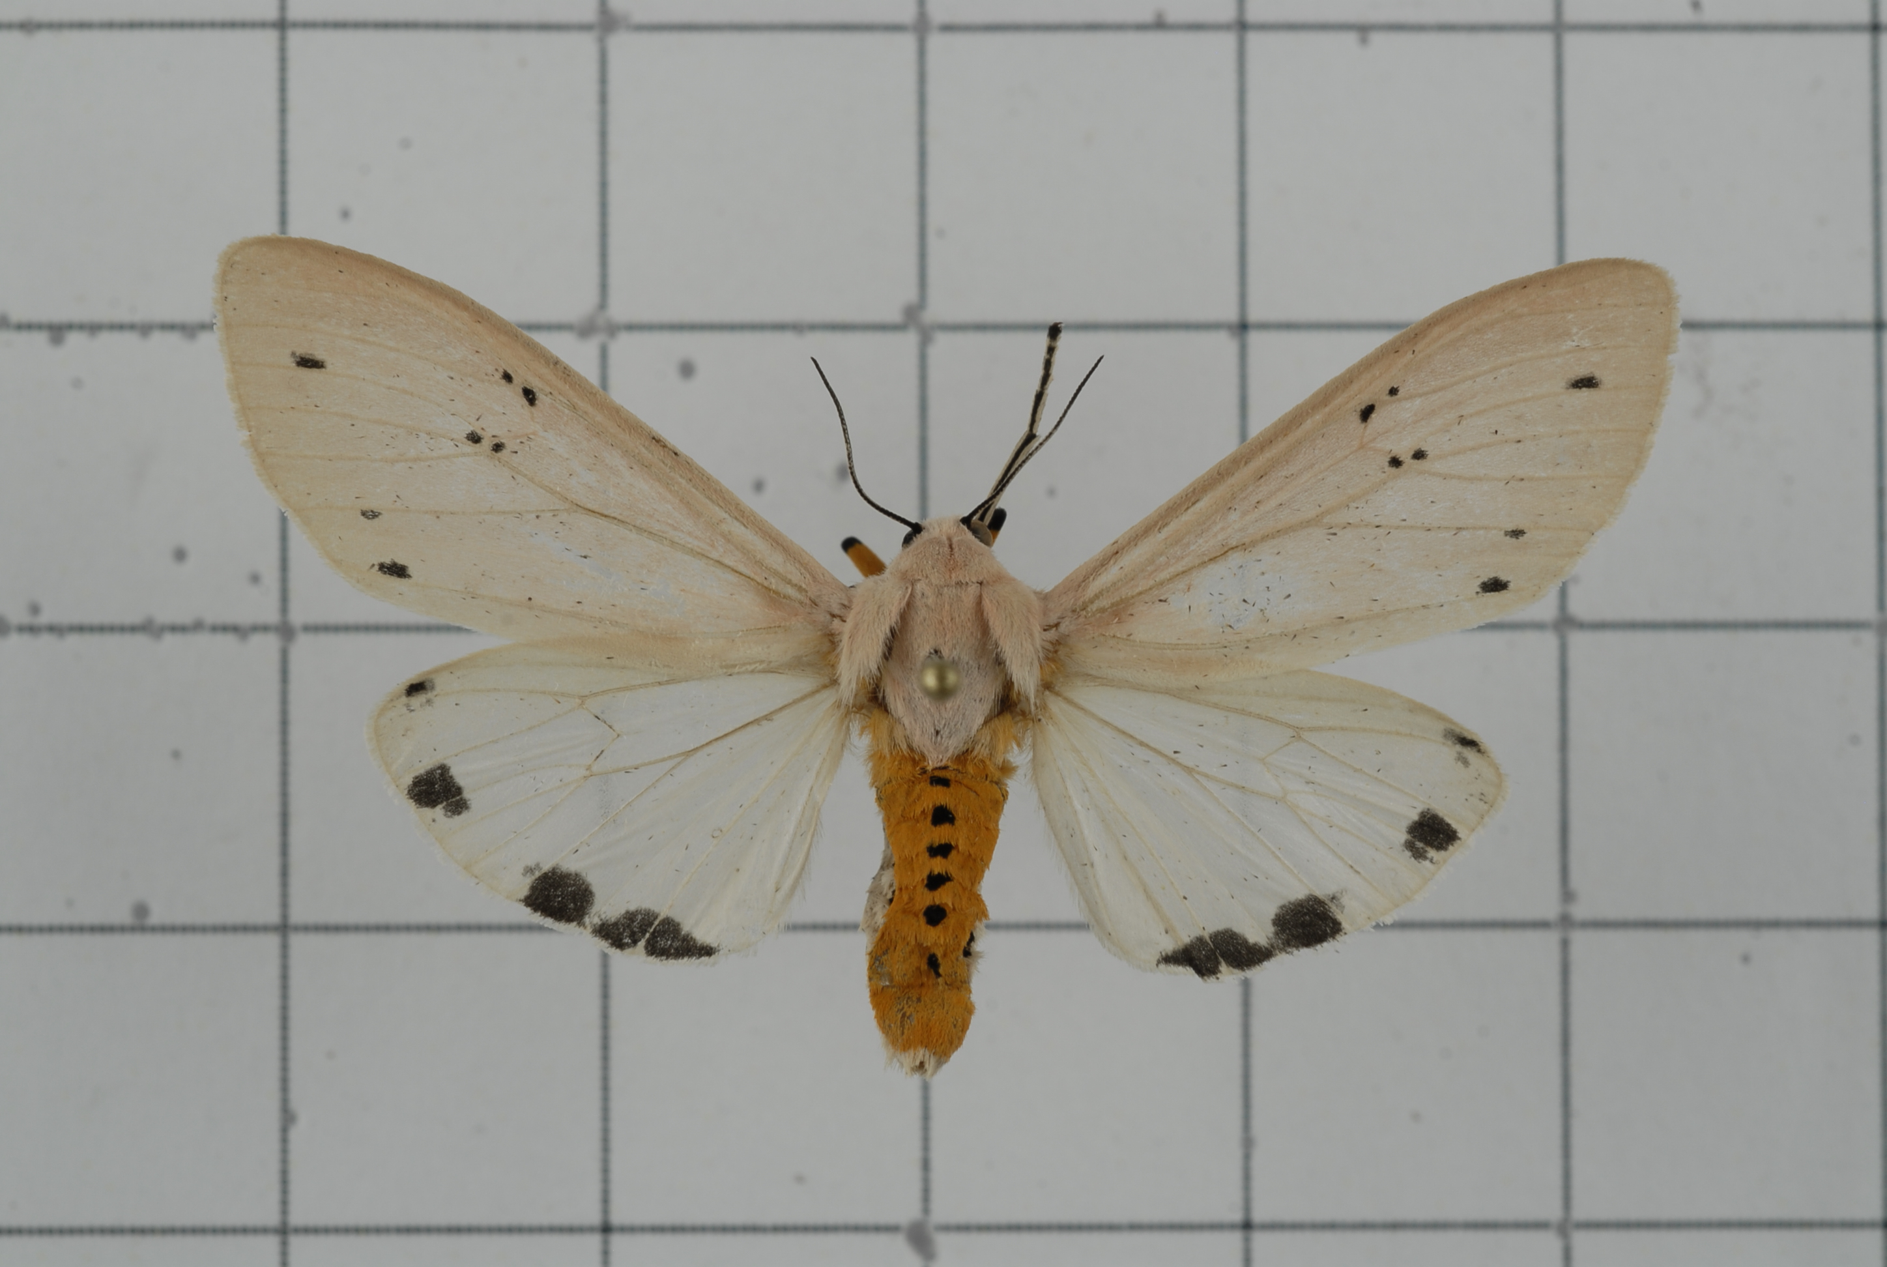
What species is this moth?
Creatonotos transiens koni
